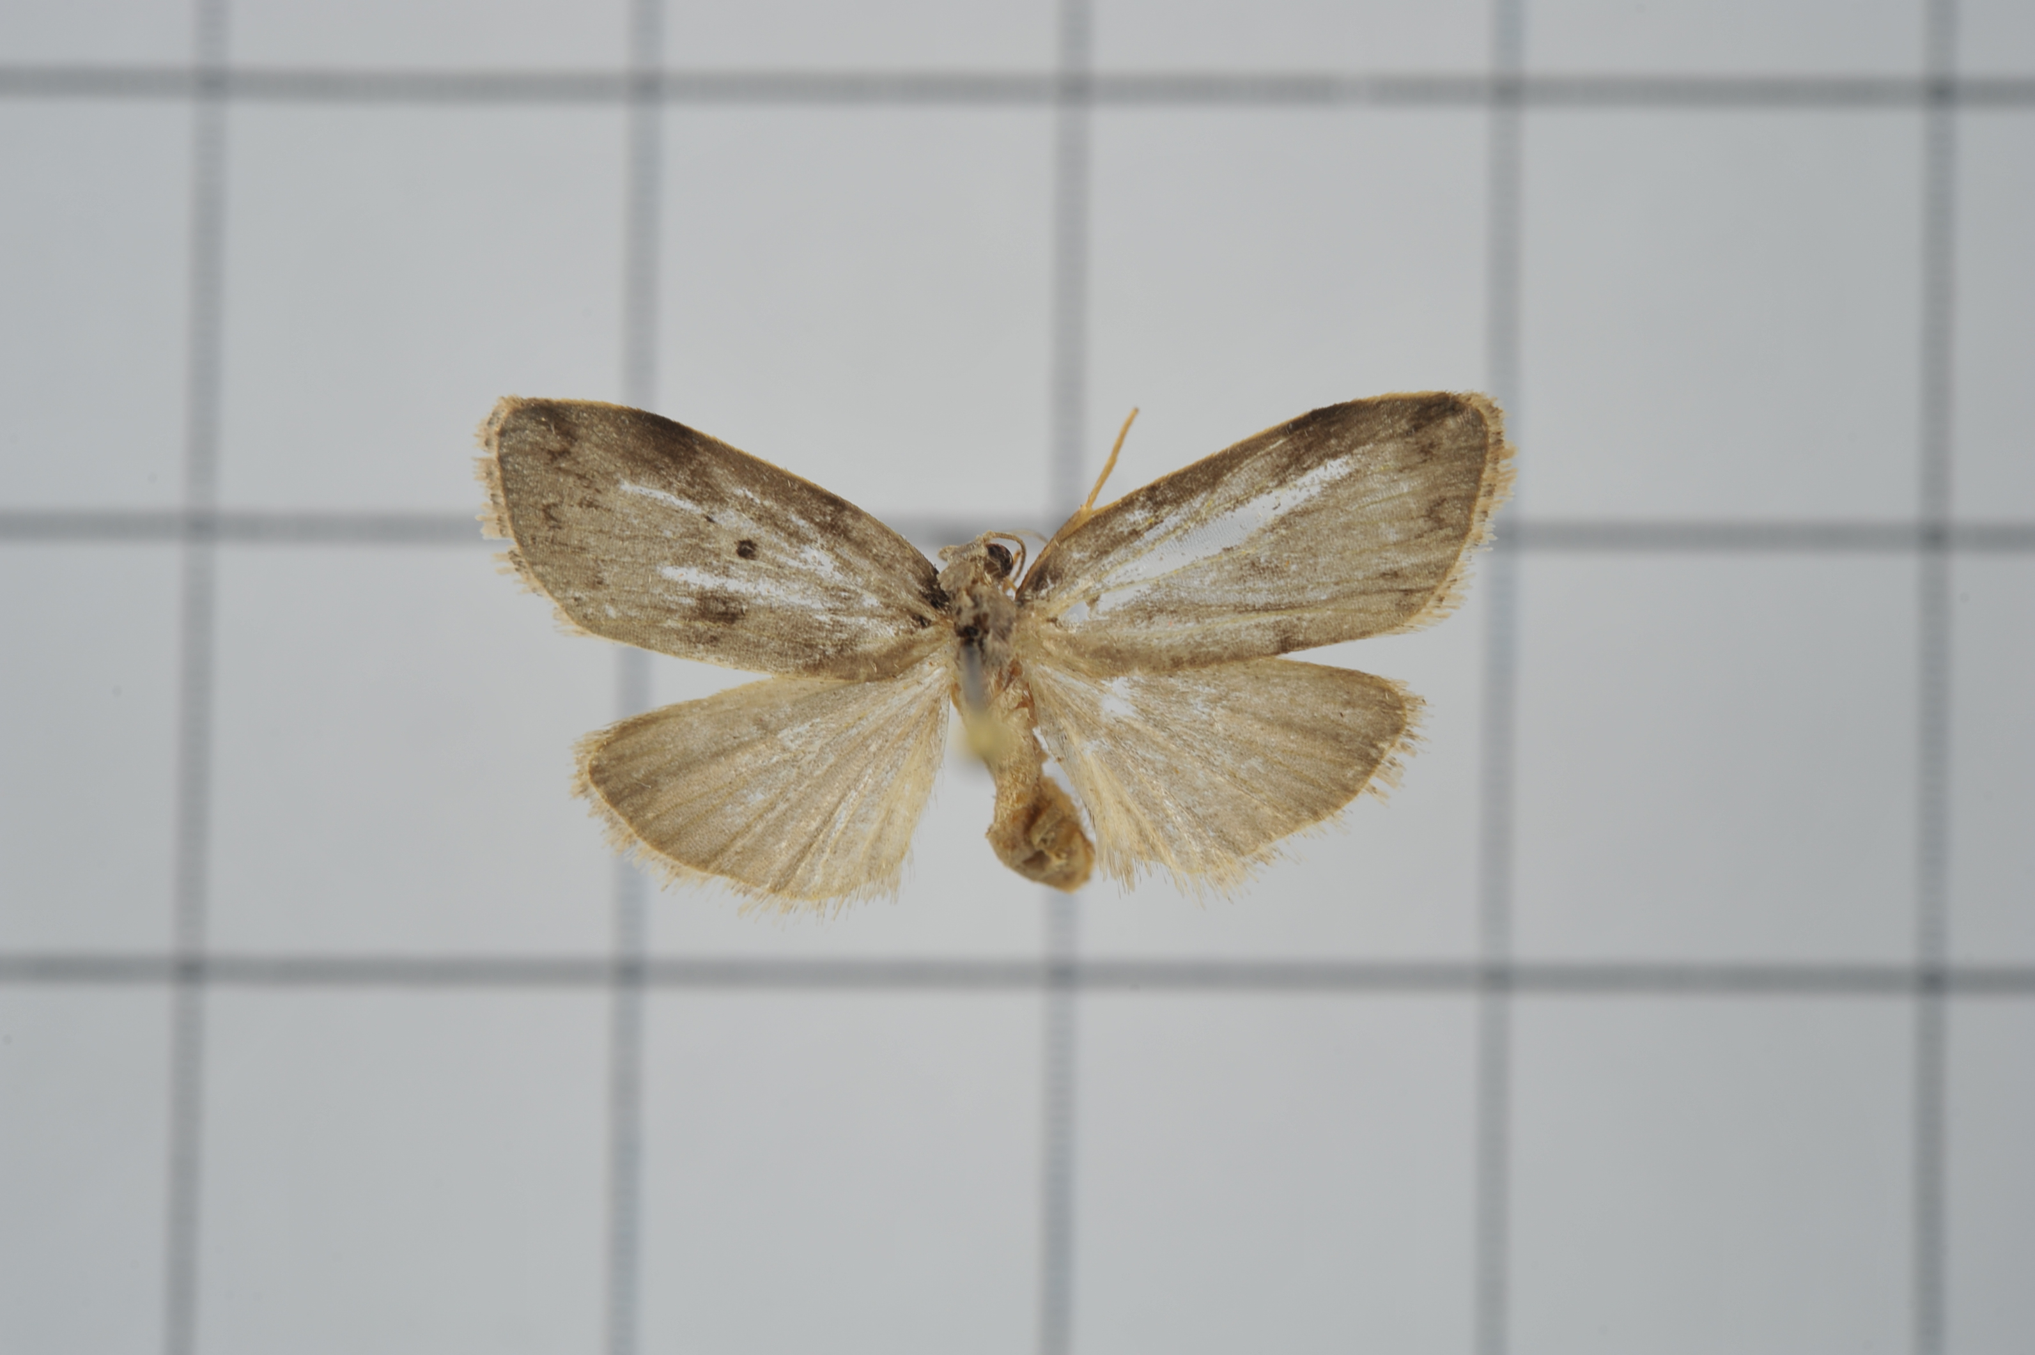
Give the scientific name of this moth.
Eugoa cernyi
